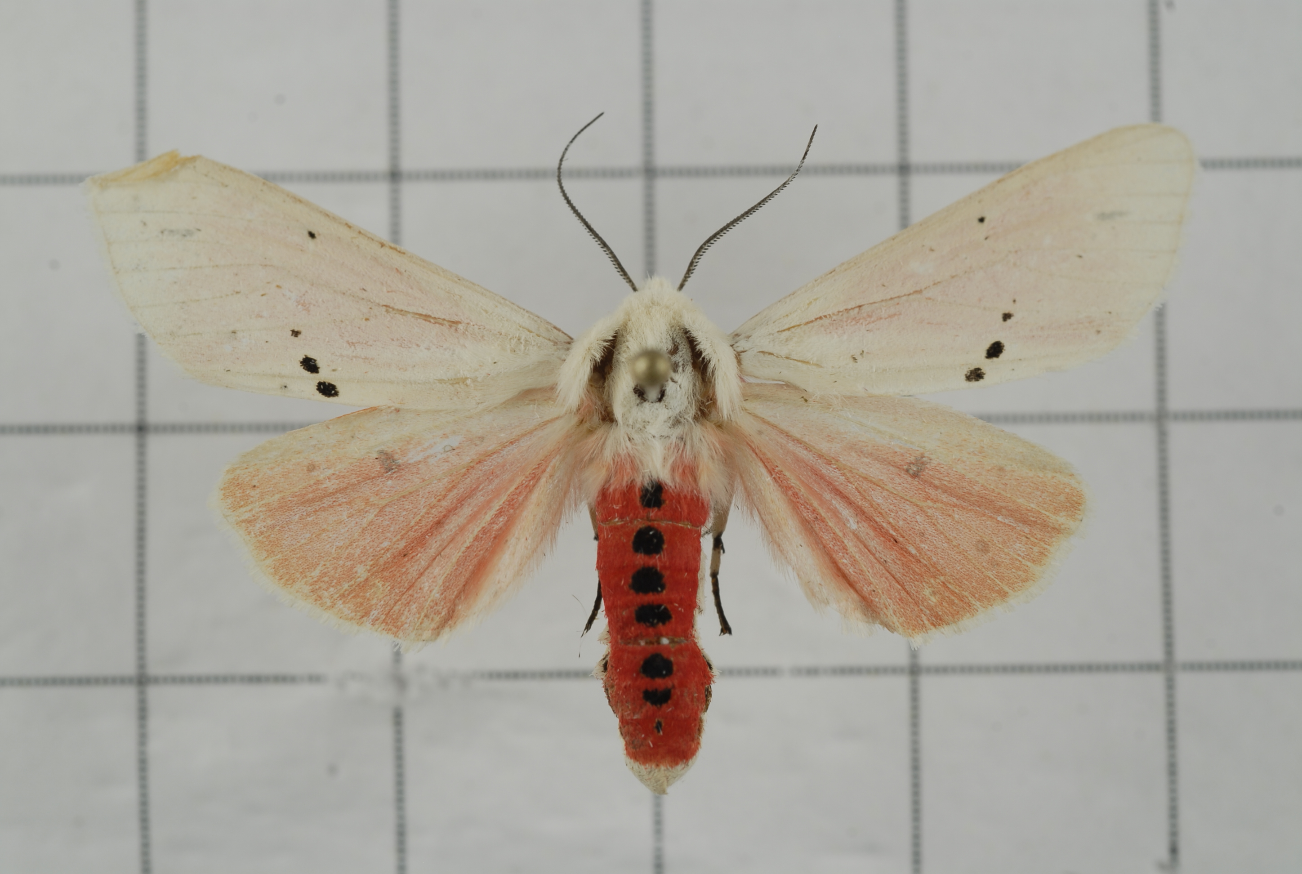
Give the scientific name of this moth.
Spilarctia subcarnea
